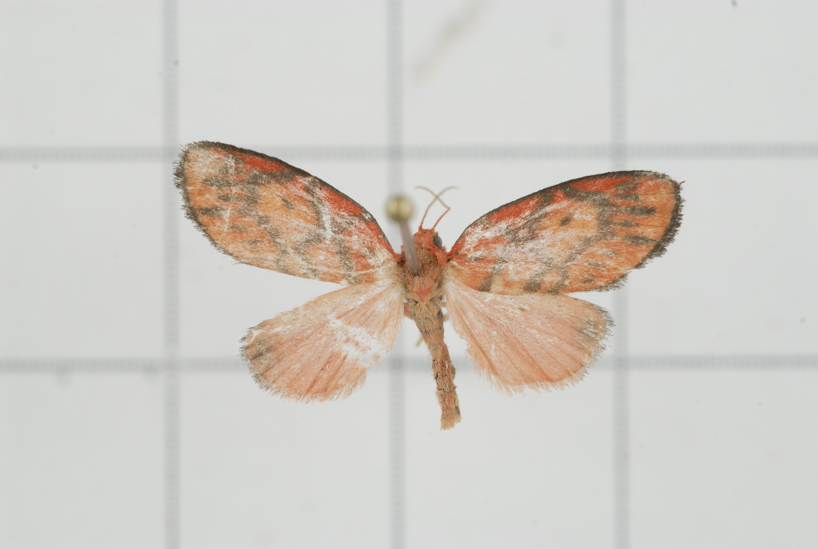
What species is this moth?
Conicornuta convexa
